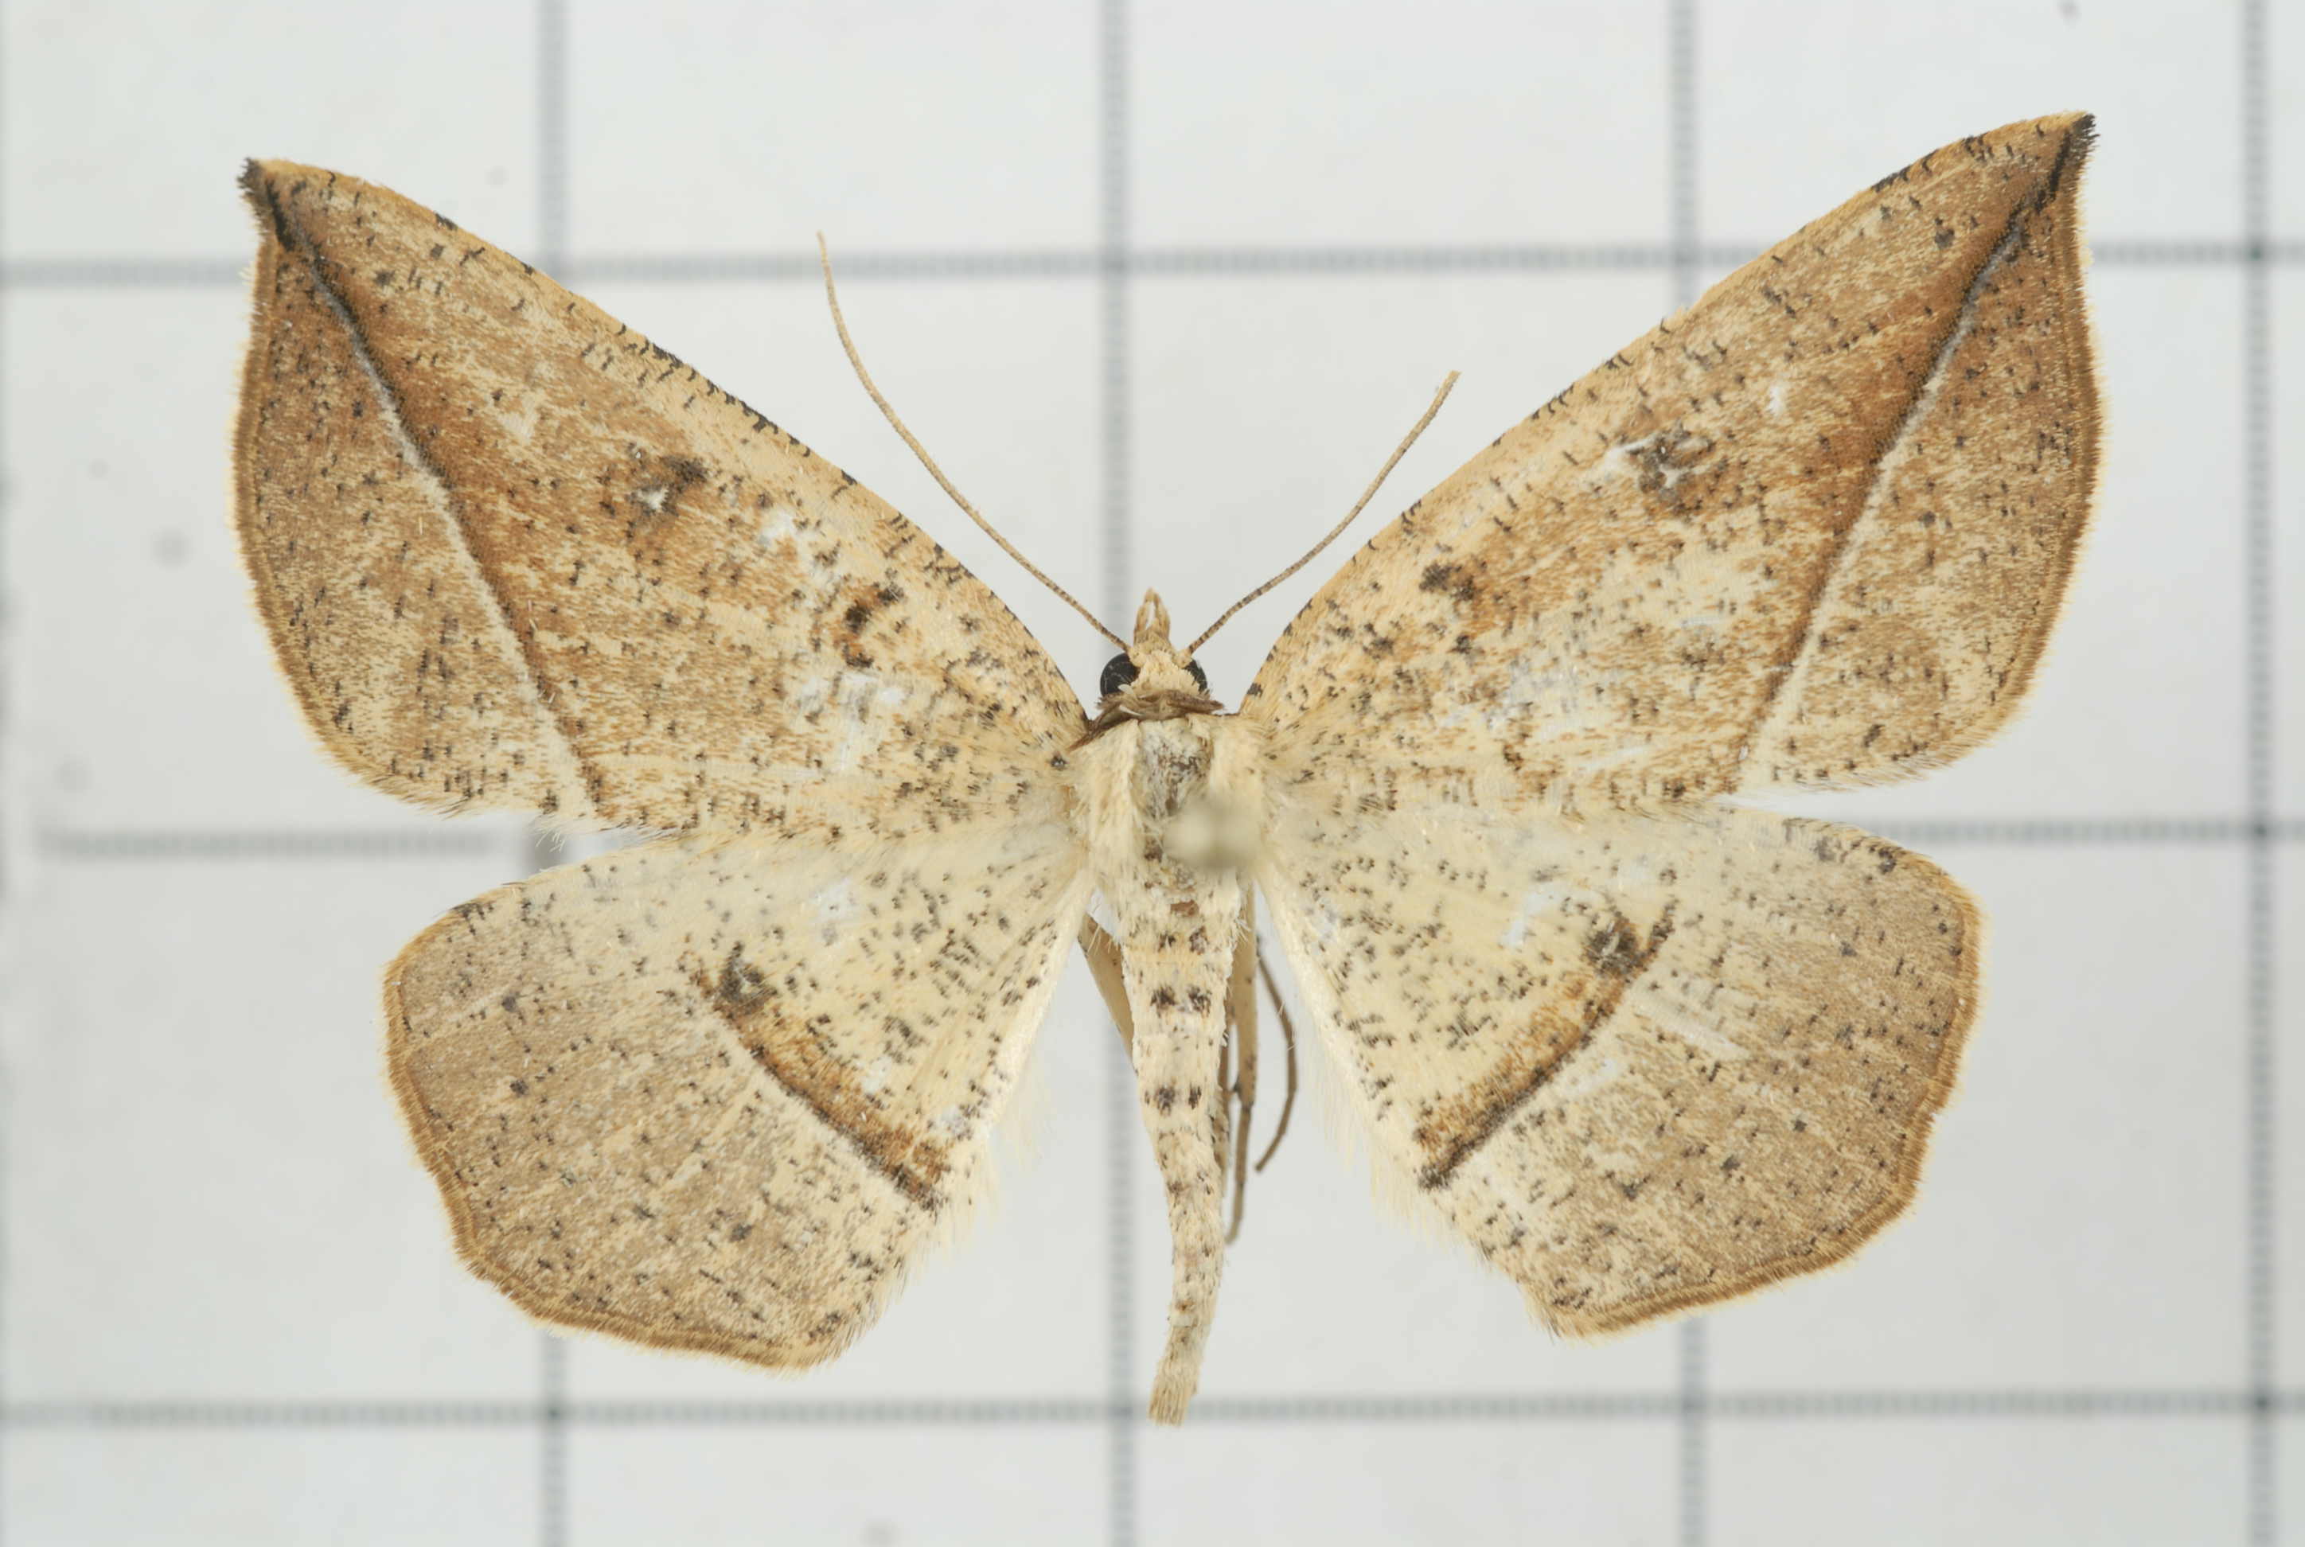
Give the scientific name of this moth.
Entomopteryx rubridisca
